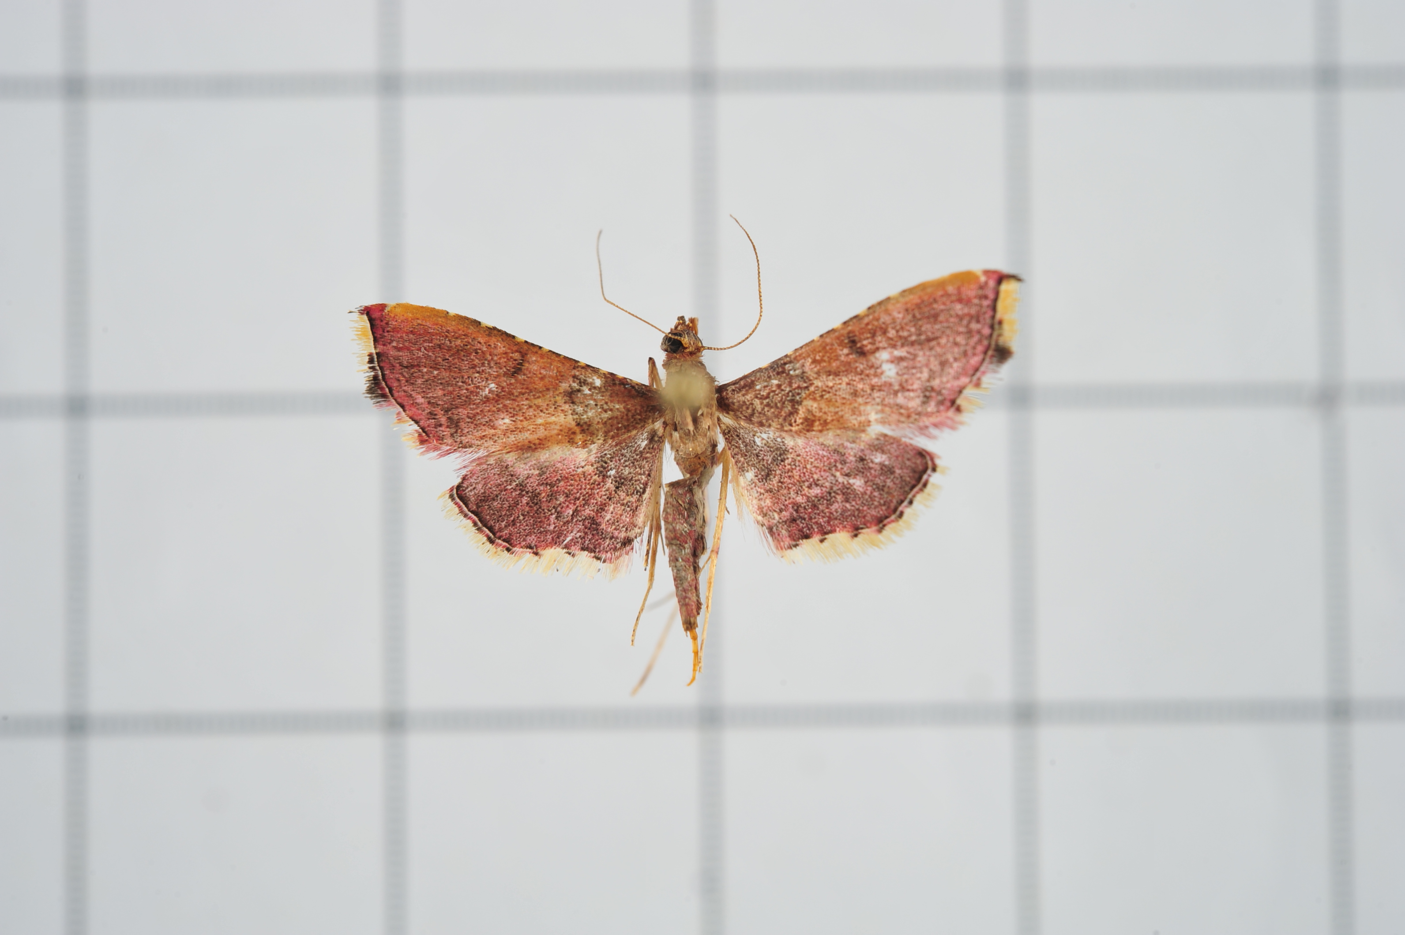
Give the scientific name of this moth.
Endotricha olivacealis
